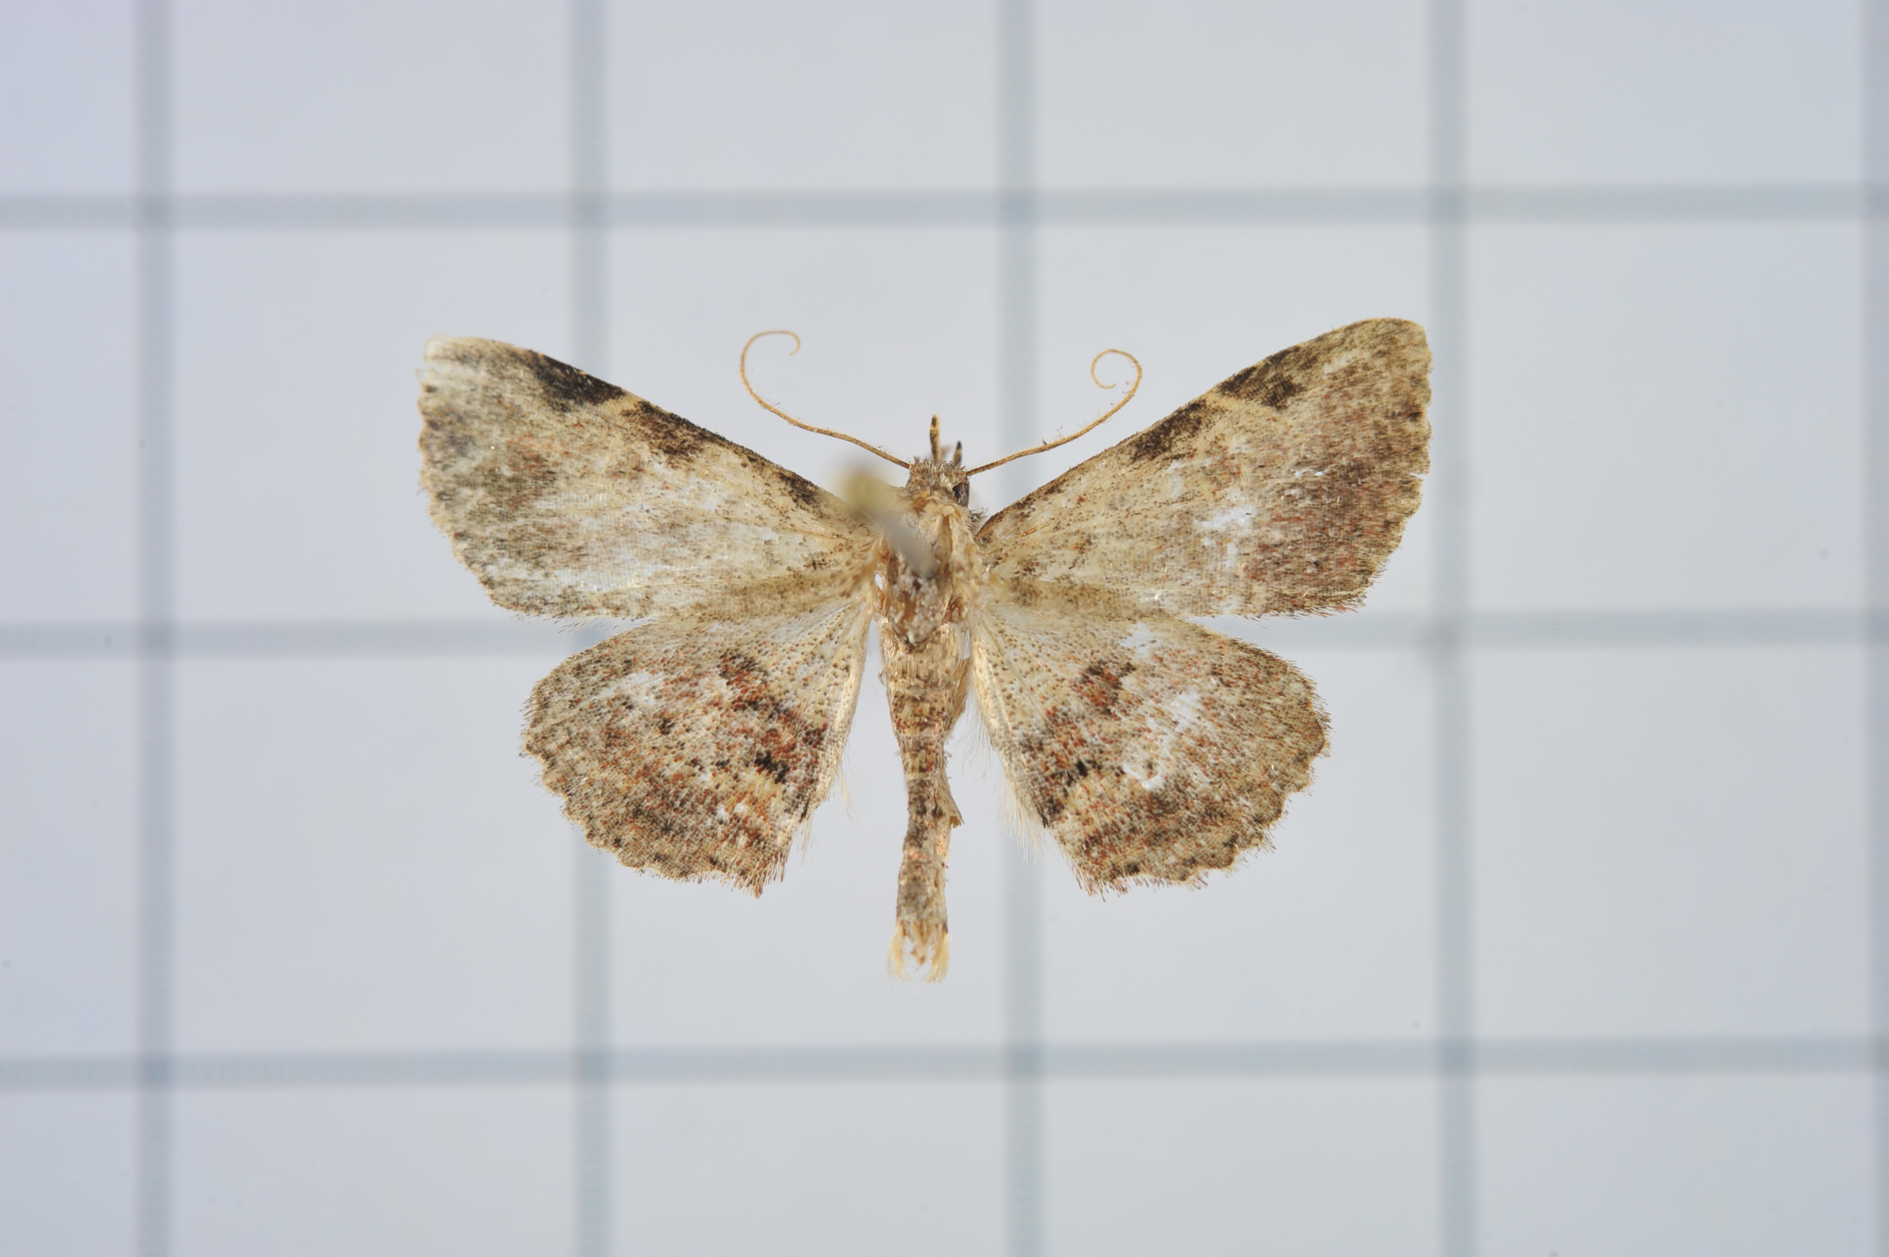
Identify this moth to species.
Panilla minor
